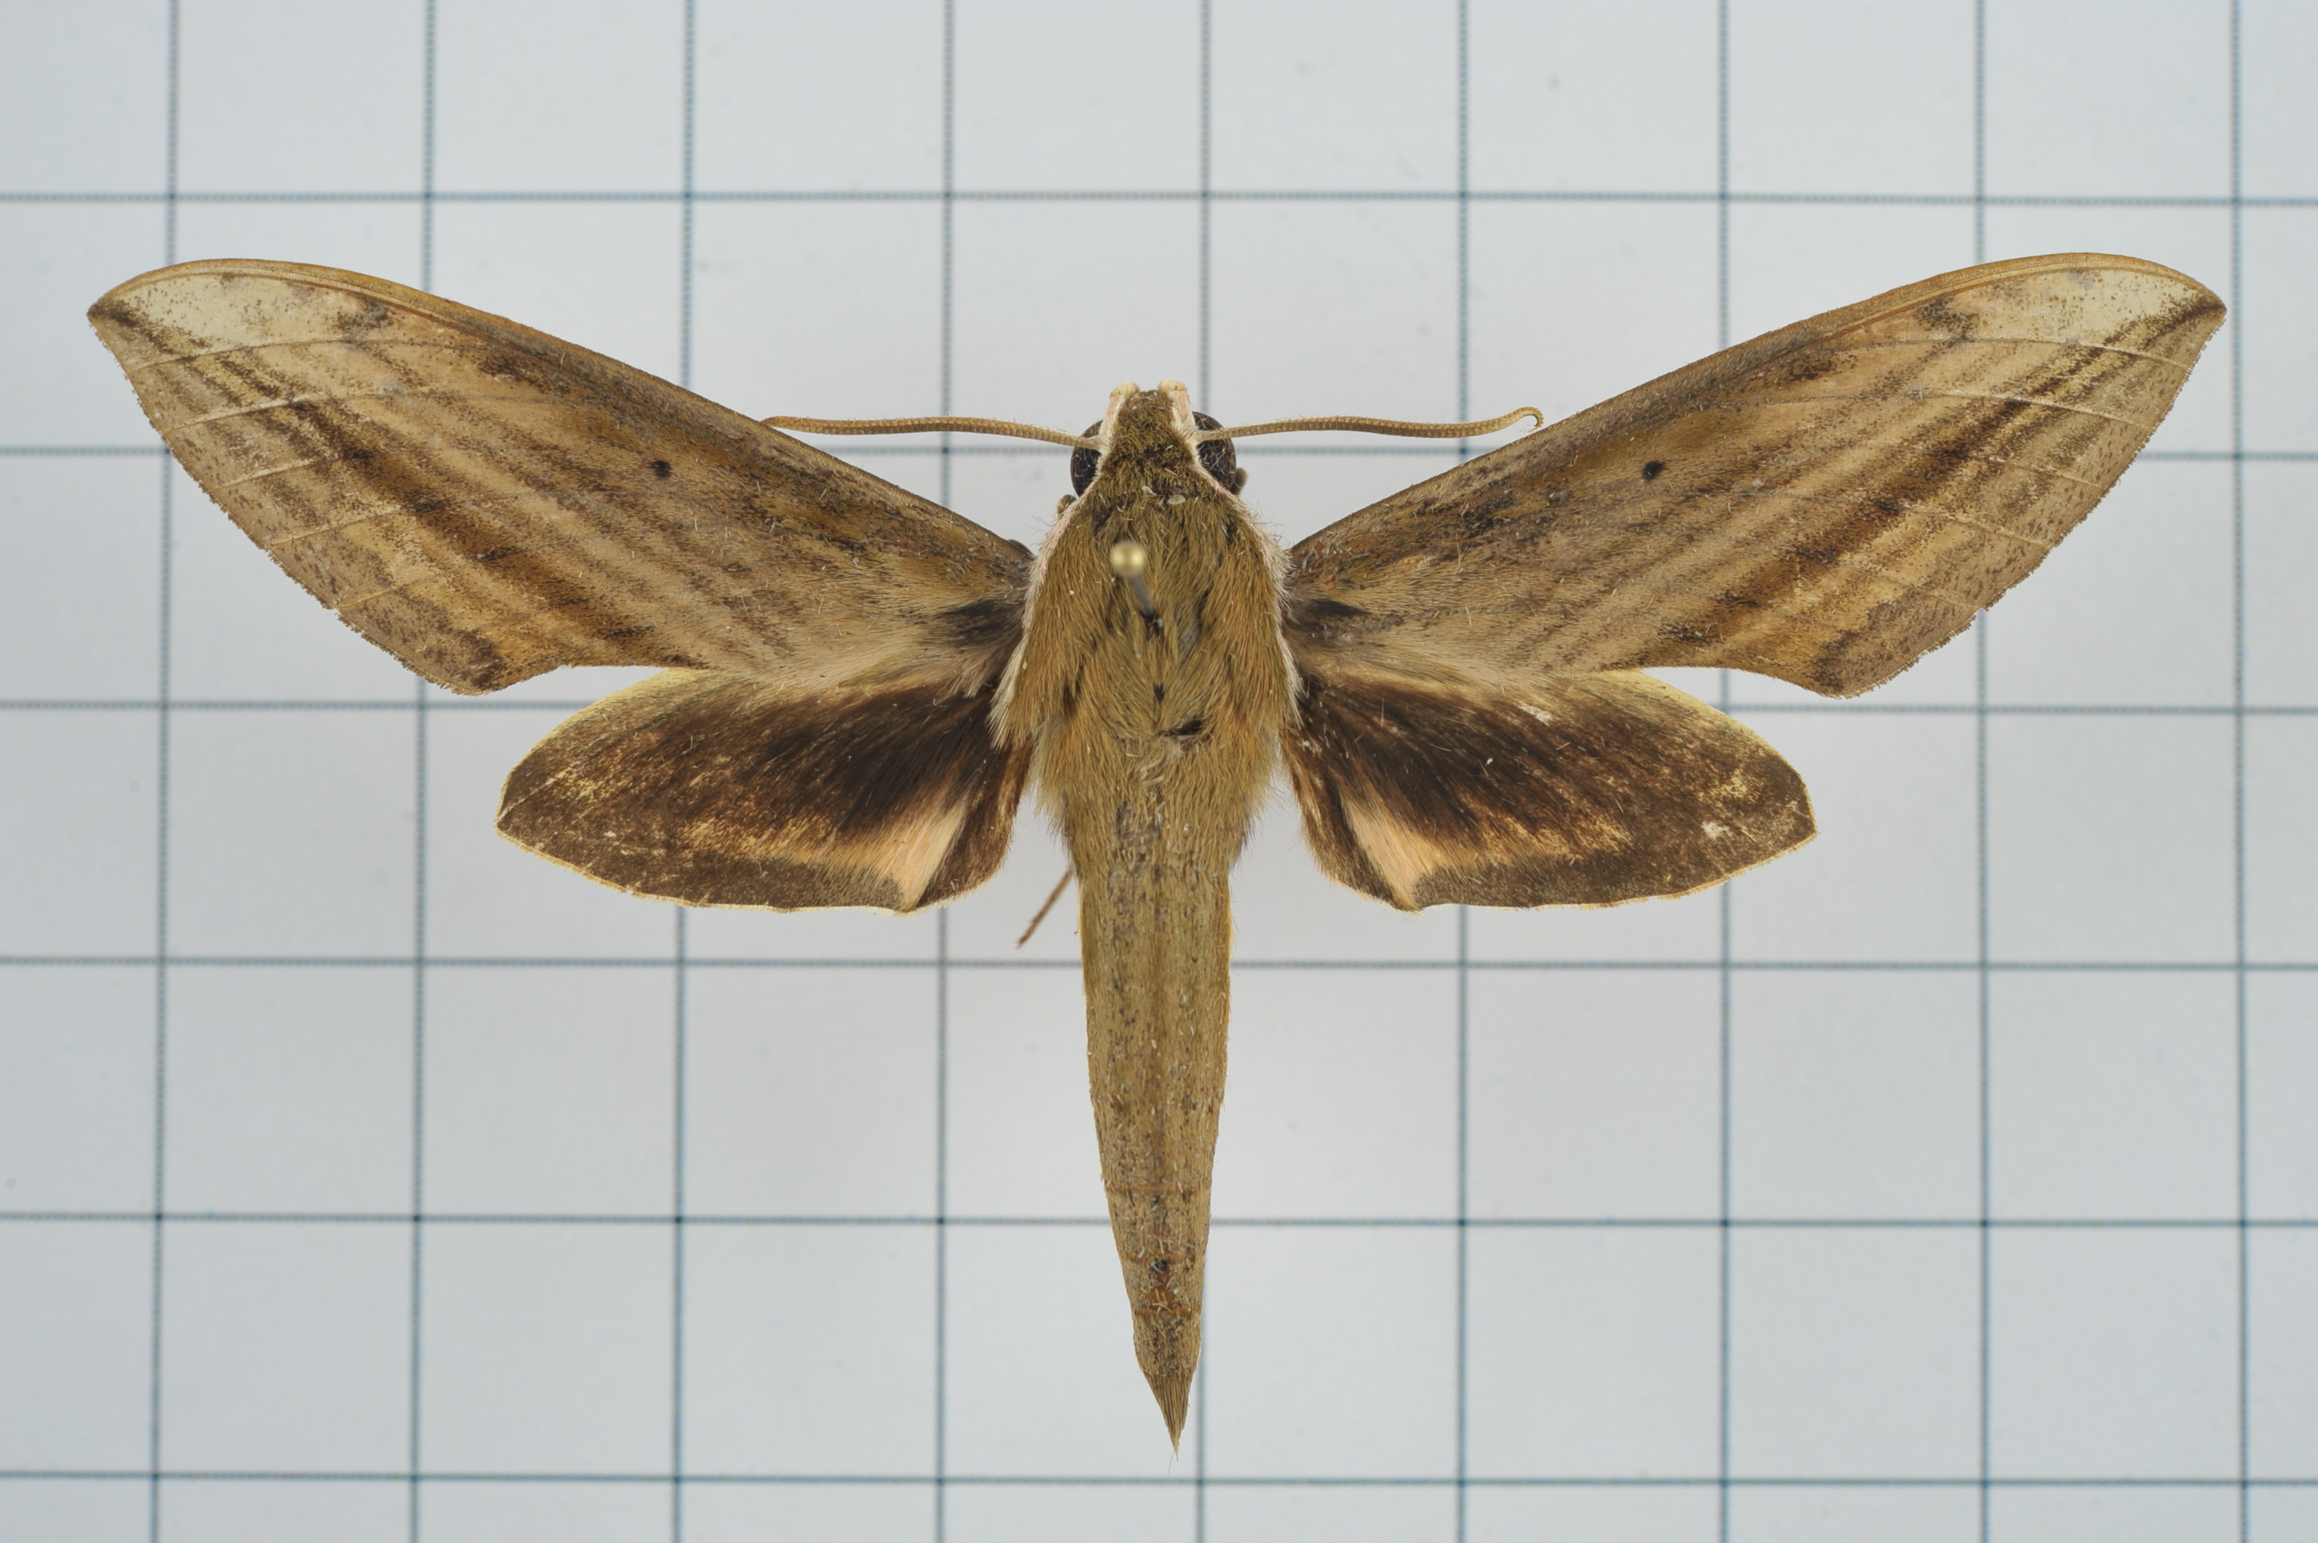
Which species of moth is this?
Cechetra minor
